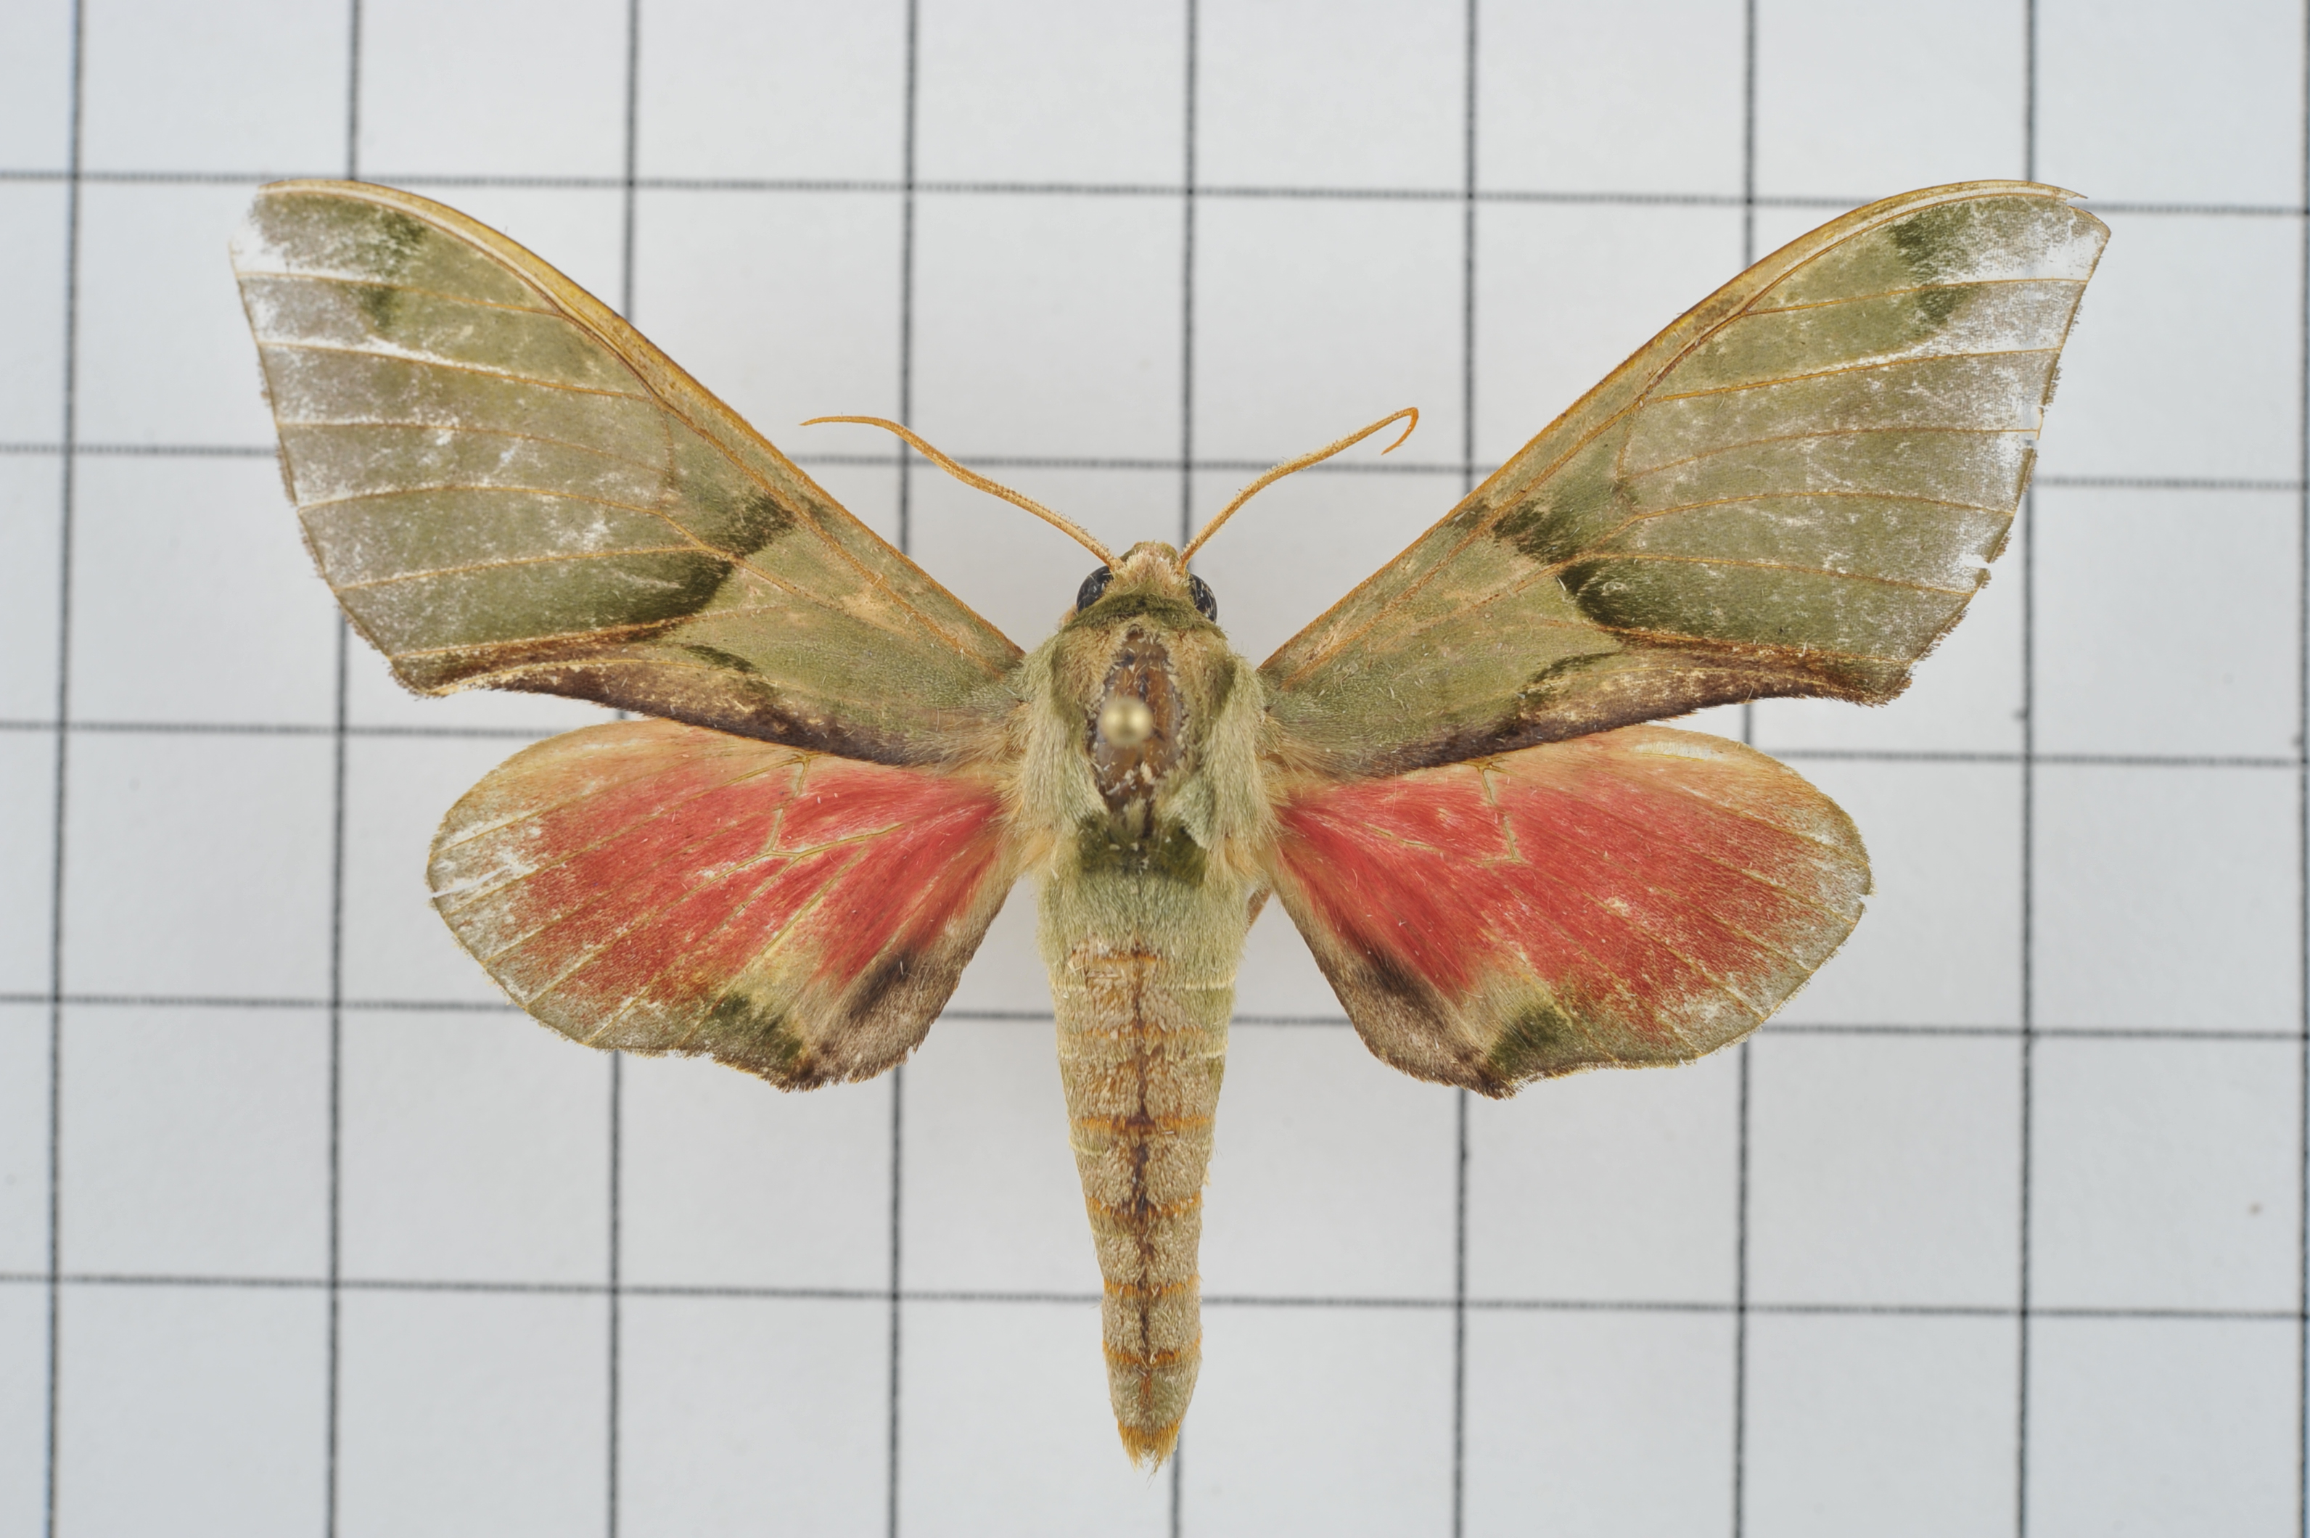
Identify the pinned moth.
Callambulyx tatarinovii formosana
